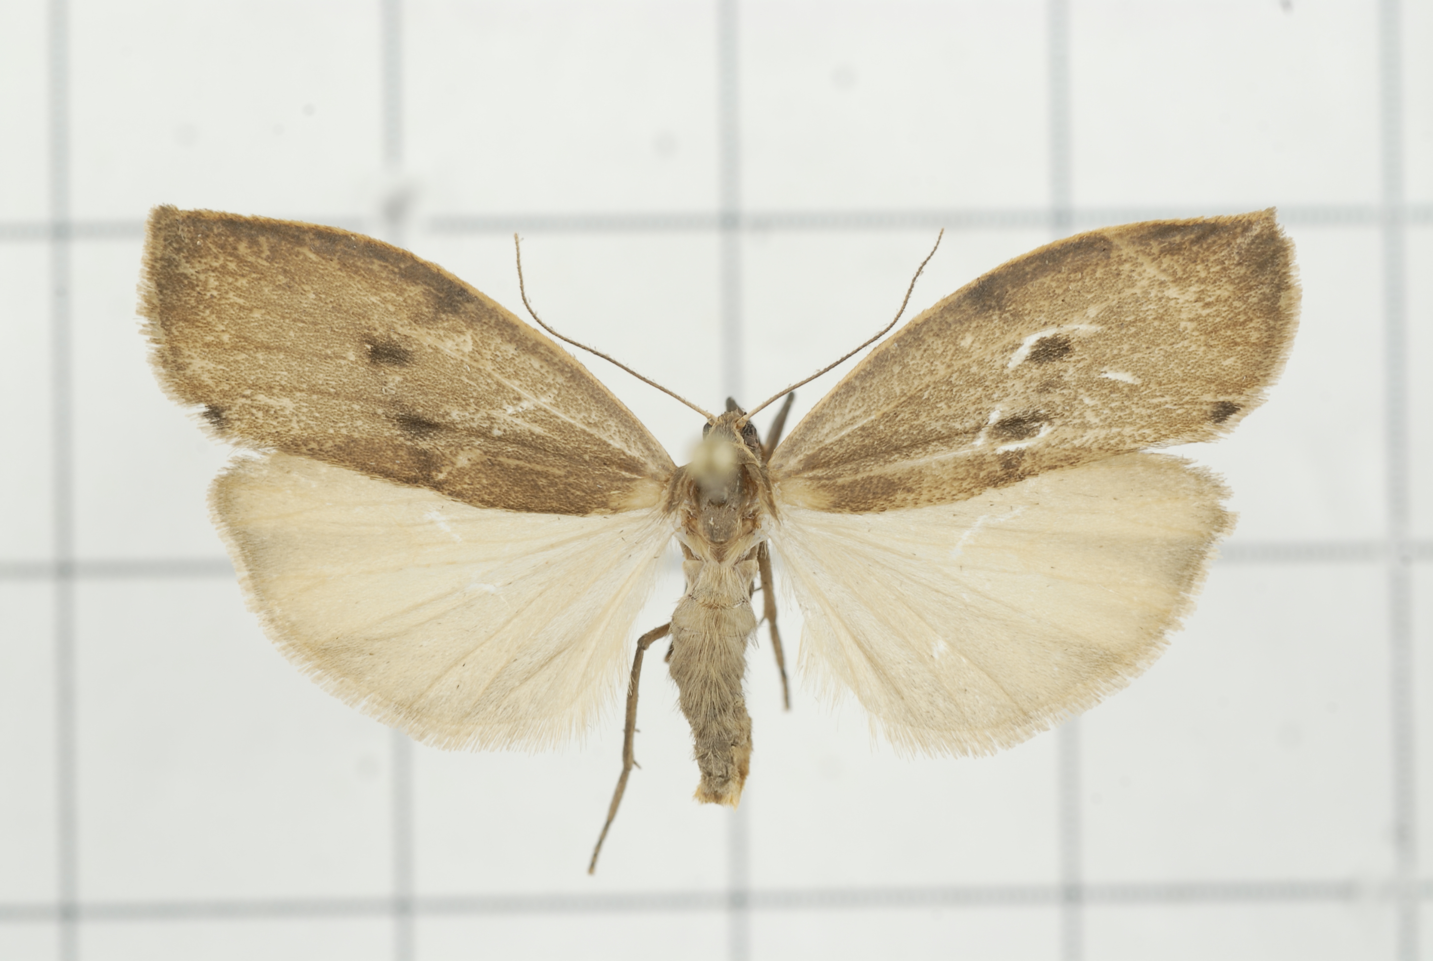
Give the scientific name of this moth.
Gampola sinica
